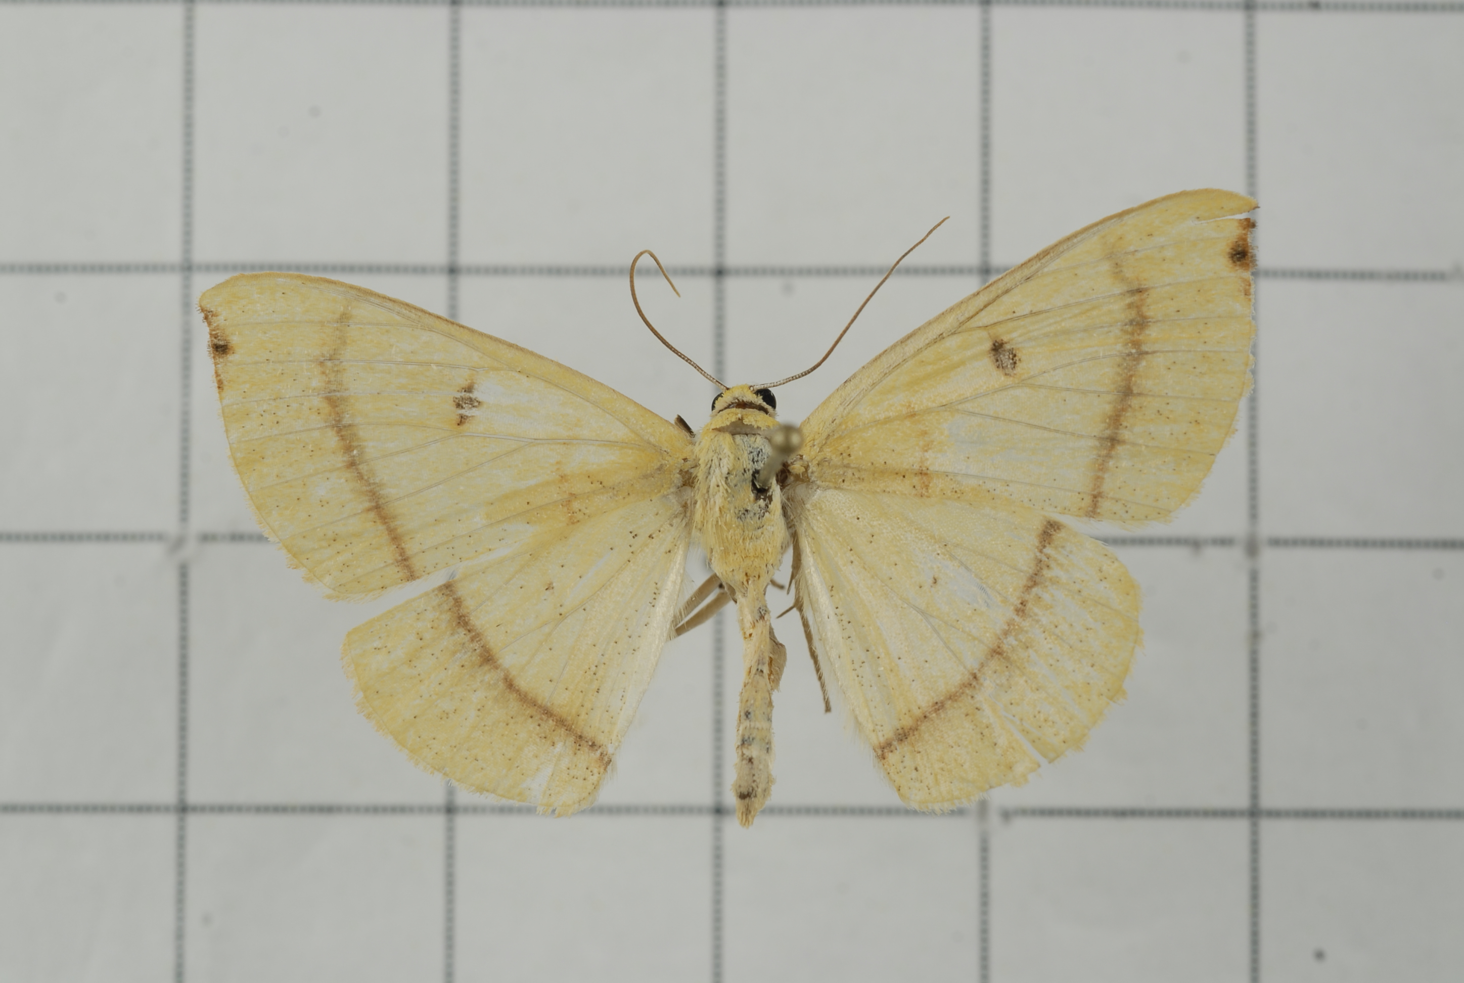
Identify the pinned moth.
Eilicrinia flava
